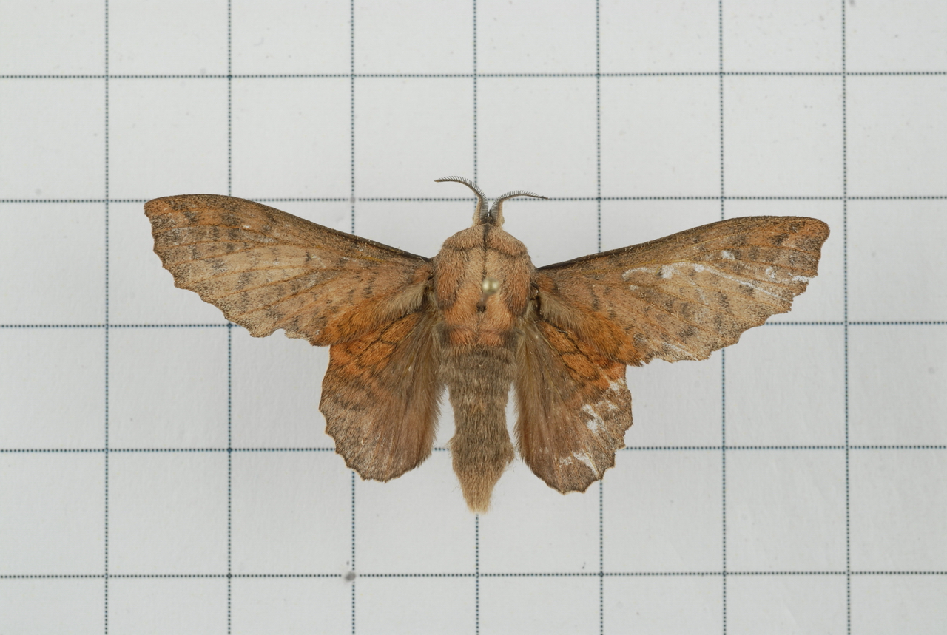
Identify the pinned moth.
Gastropacha horishana horishana
